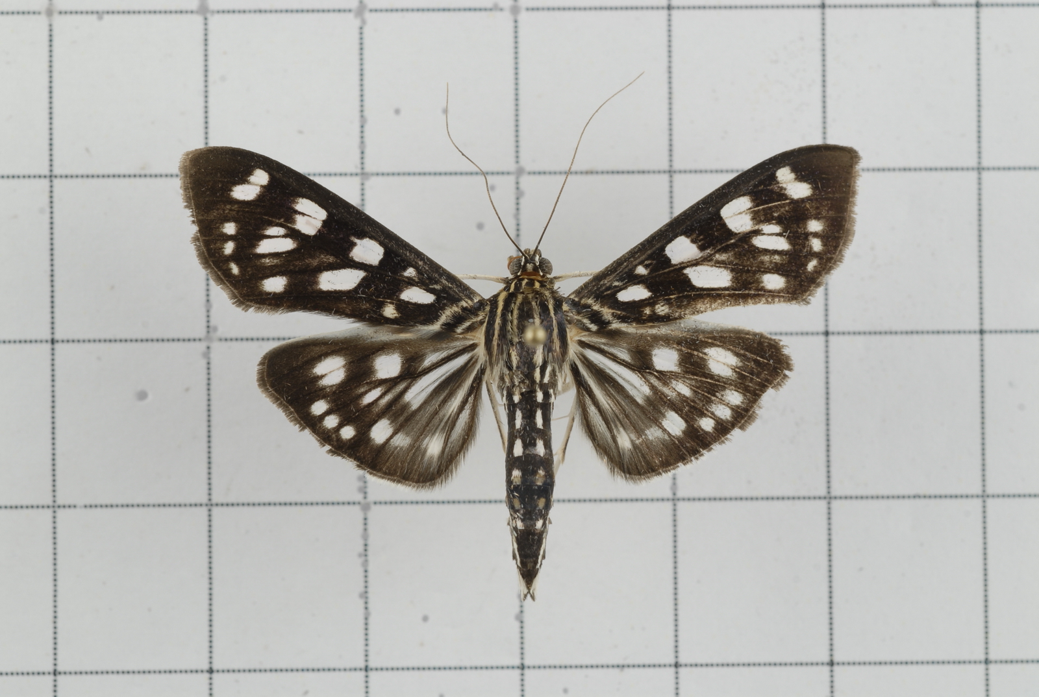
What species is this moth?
Pygospila tyres
